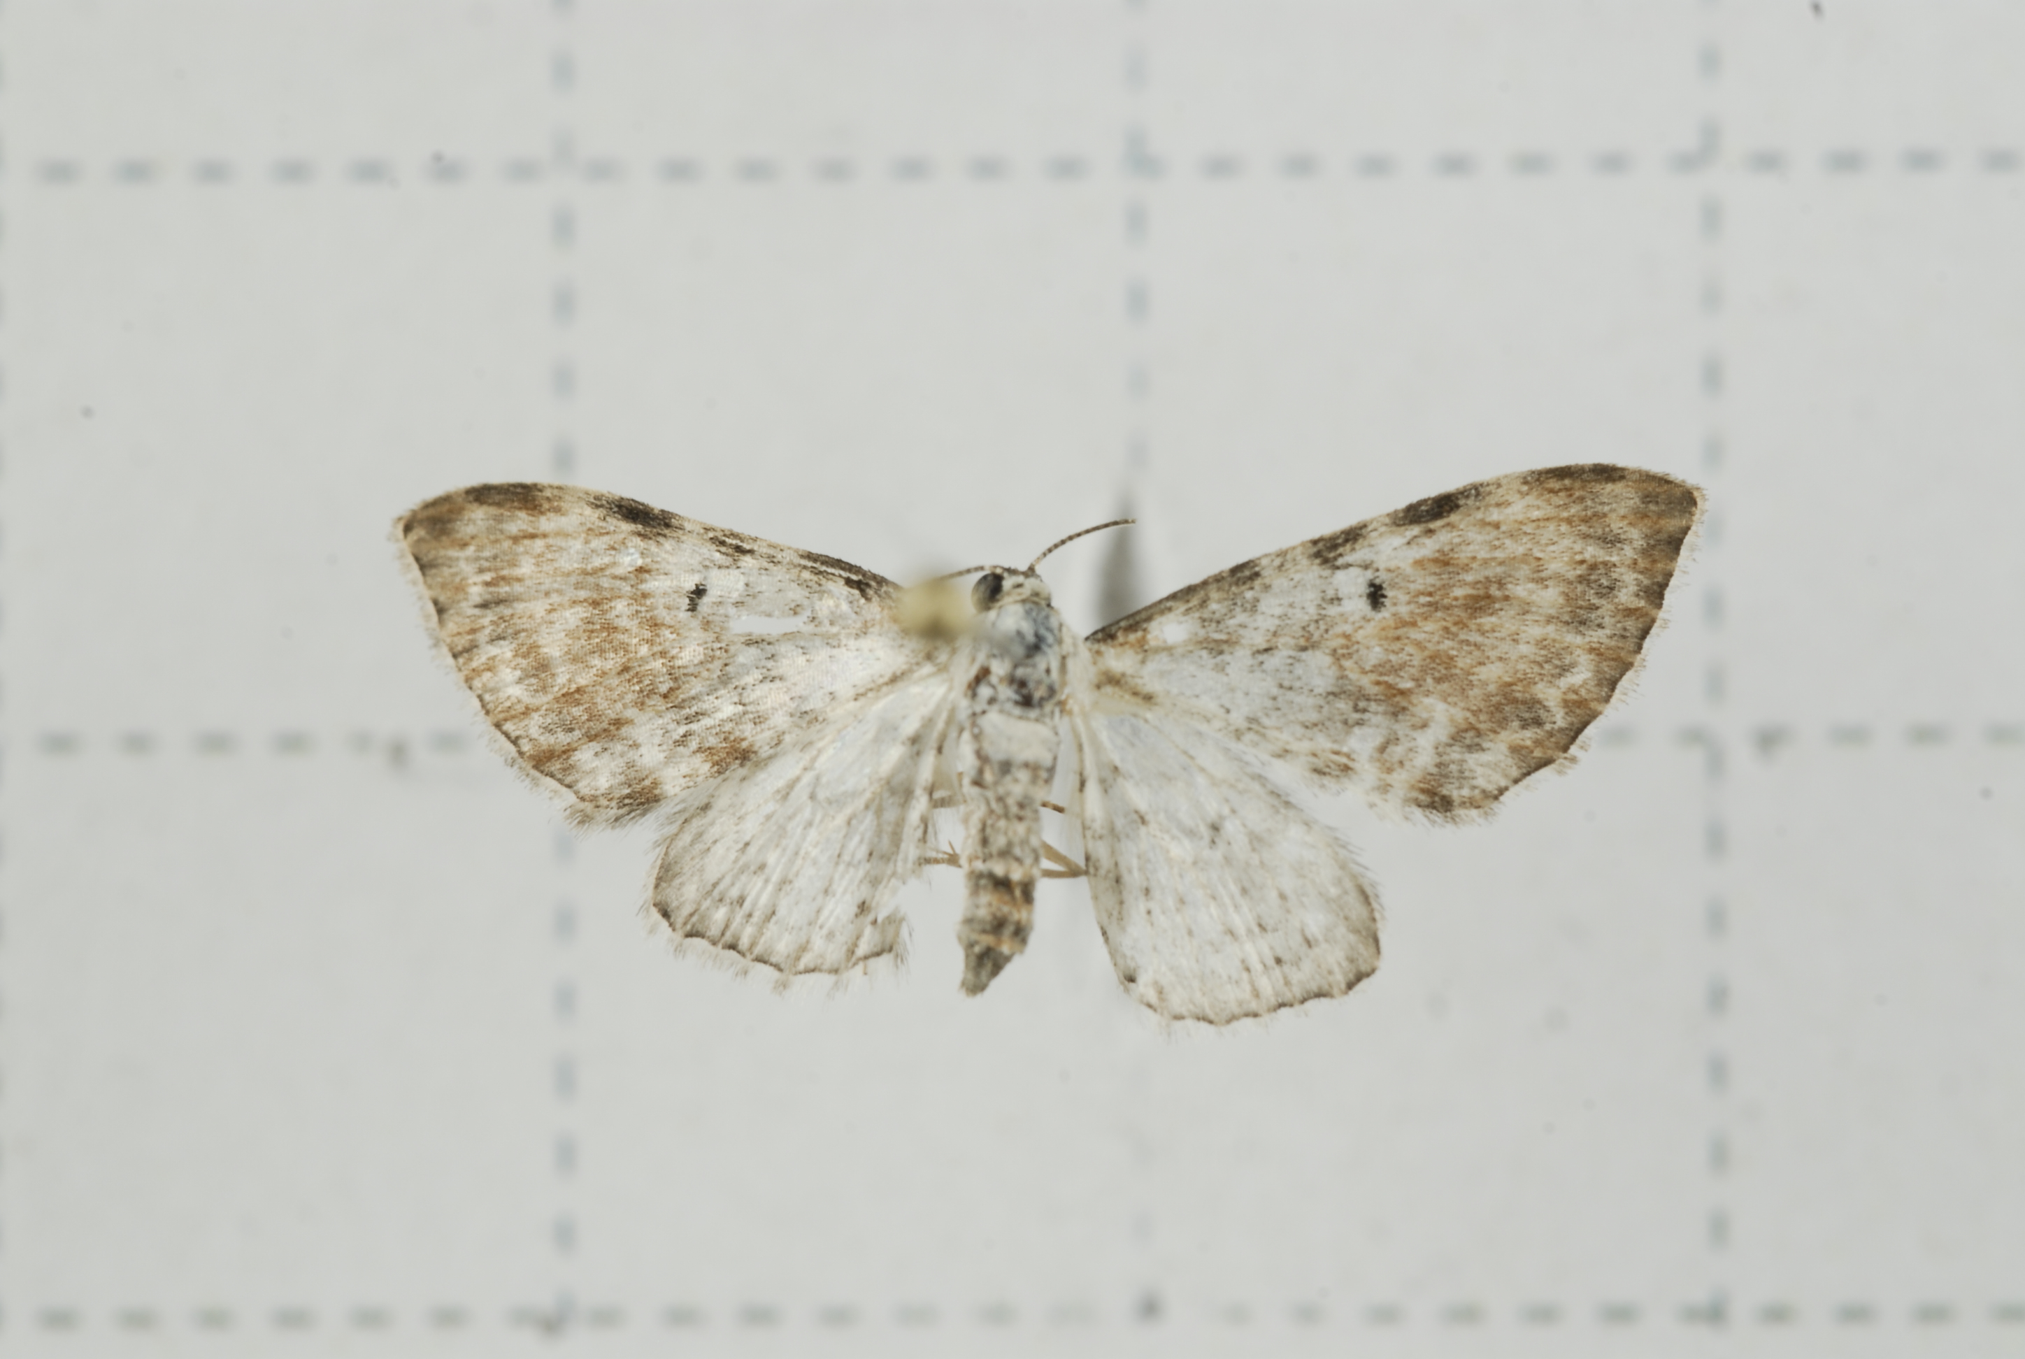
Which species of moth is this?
Eupithecia mundiscripta
